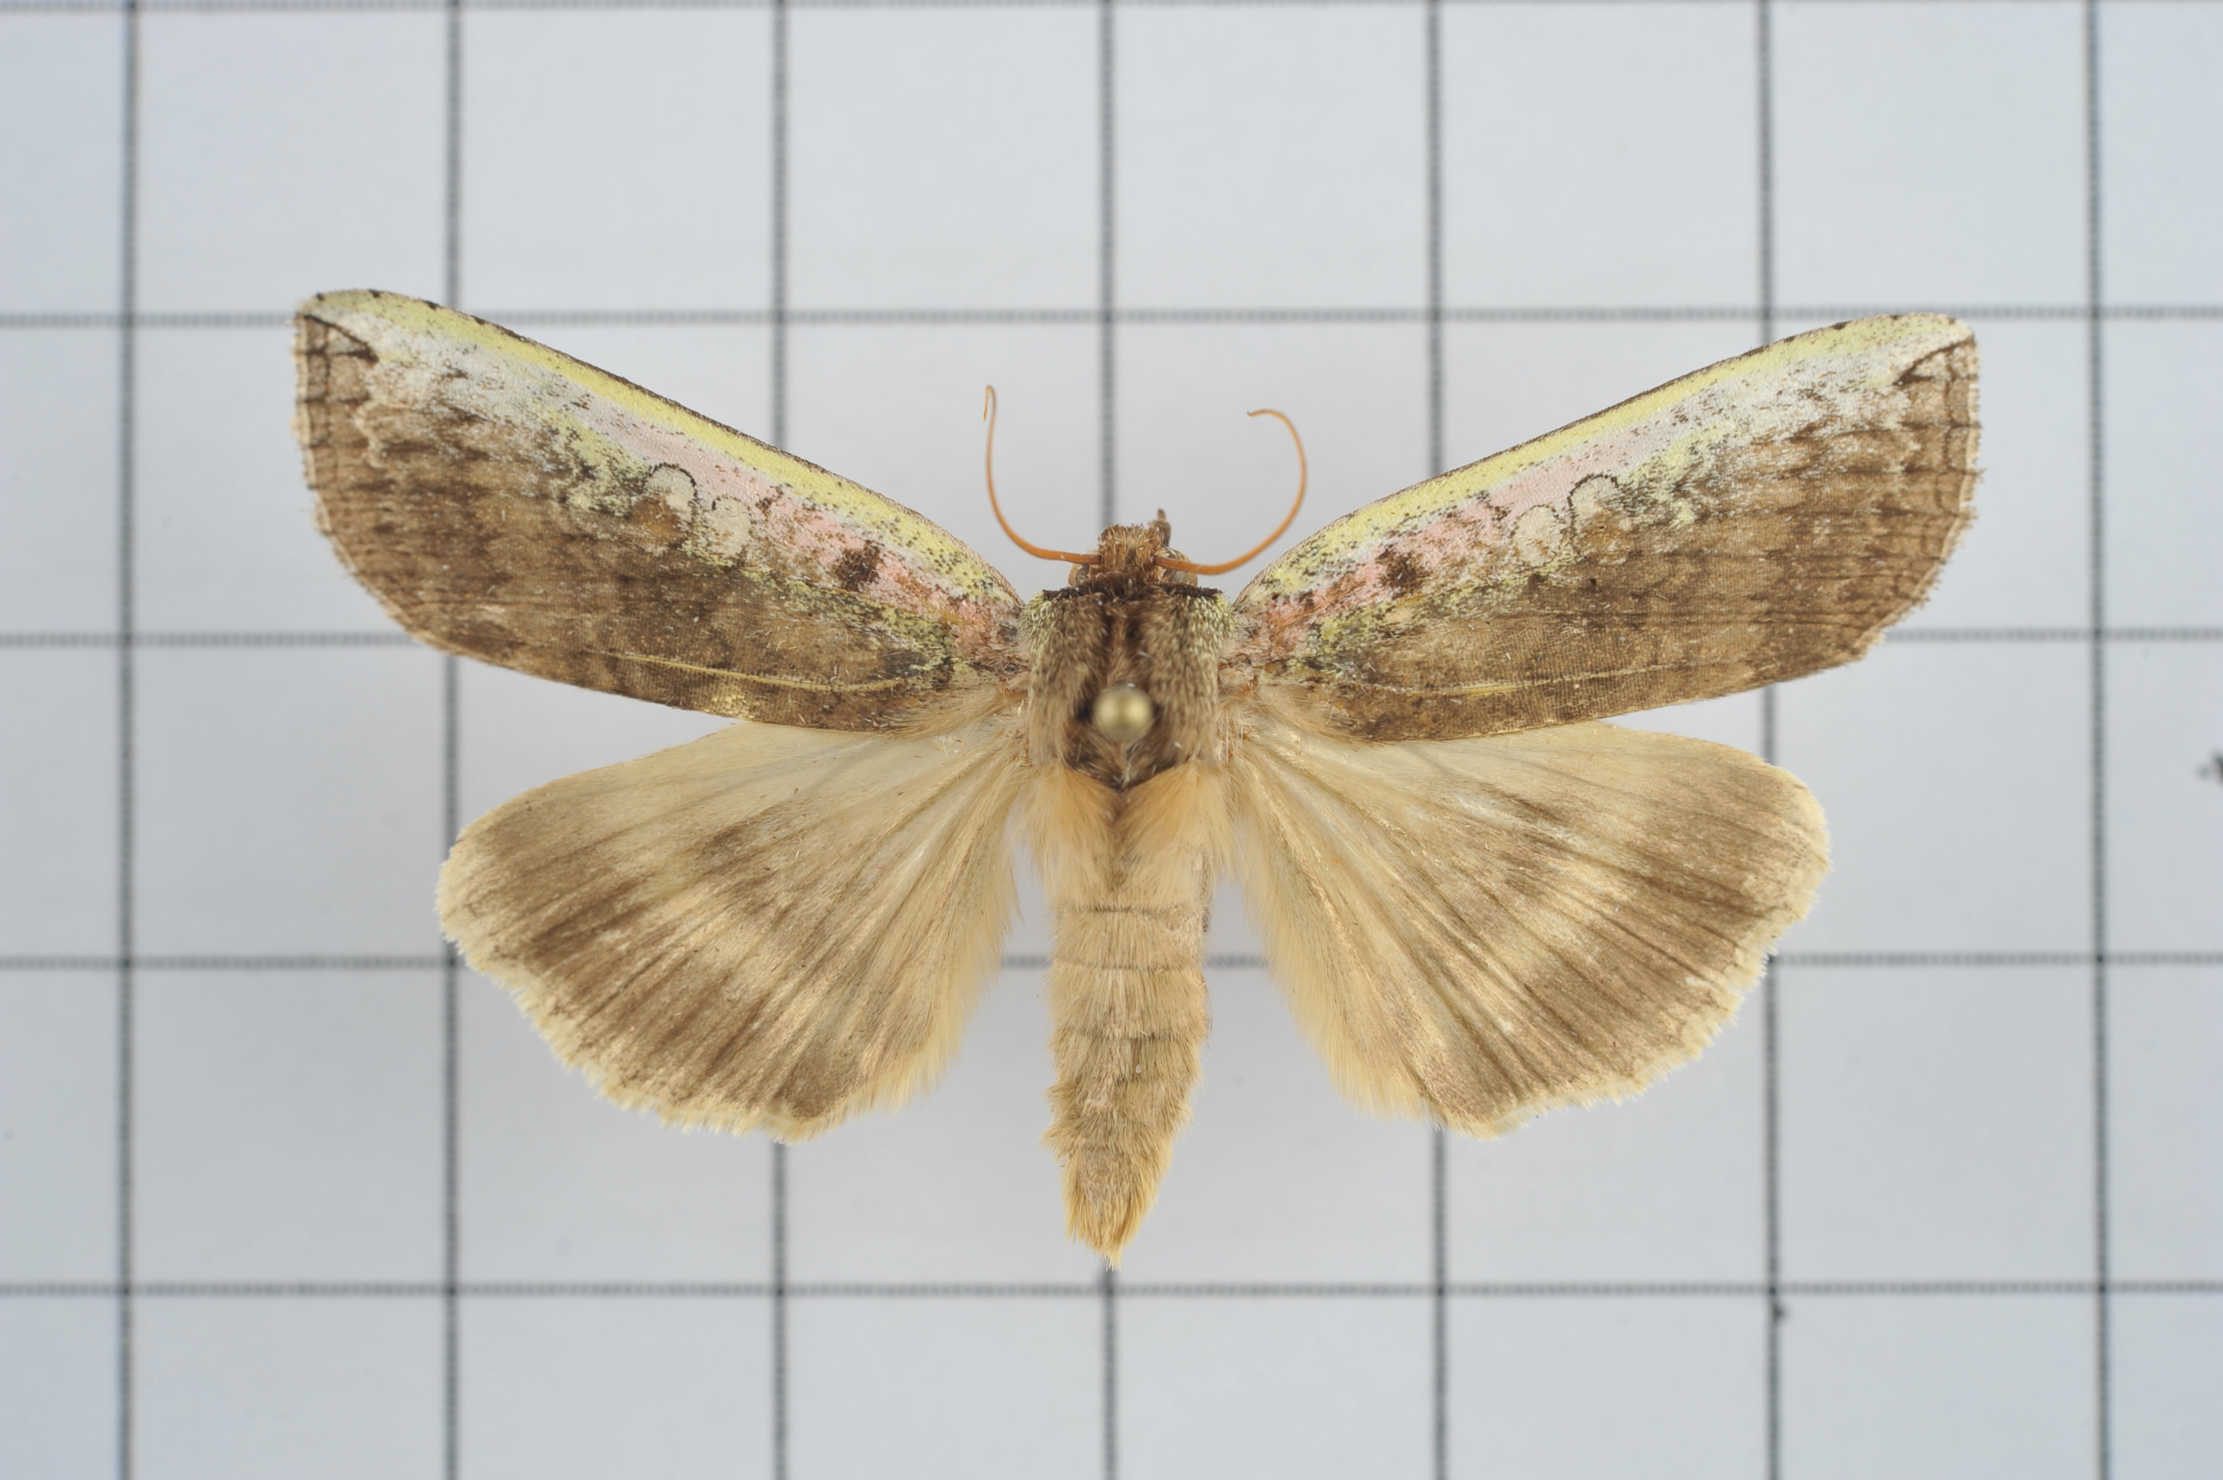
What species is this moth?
Tethea oberthueri taiwana
